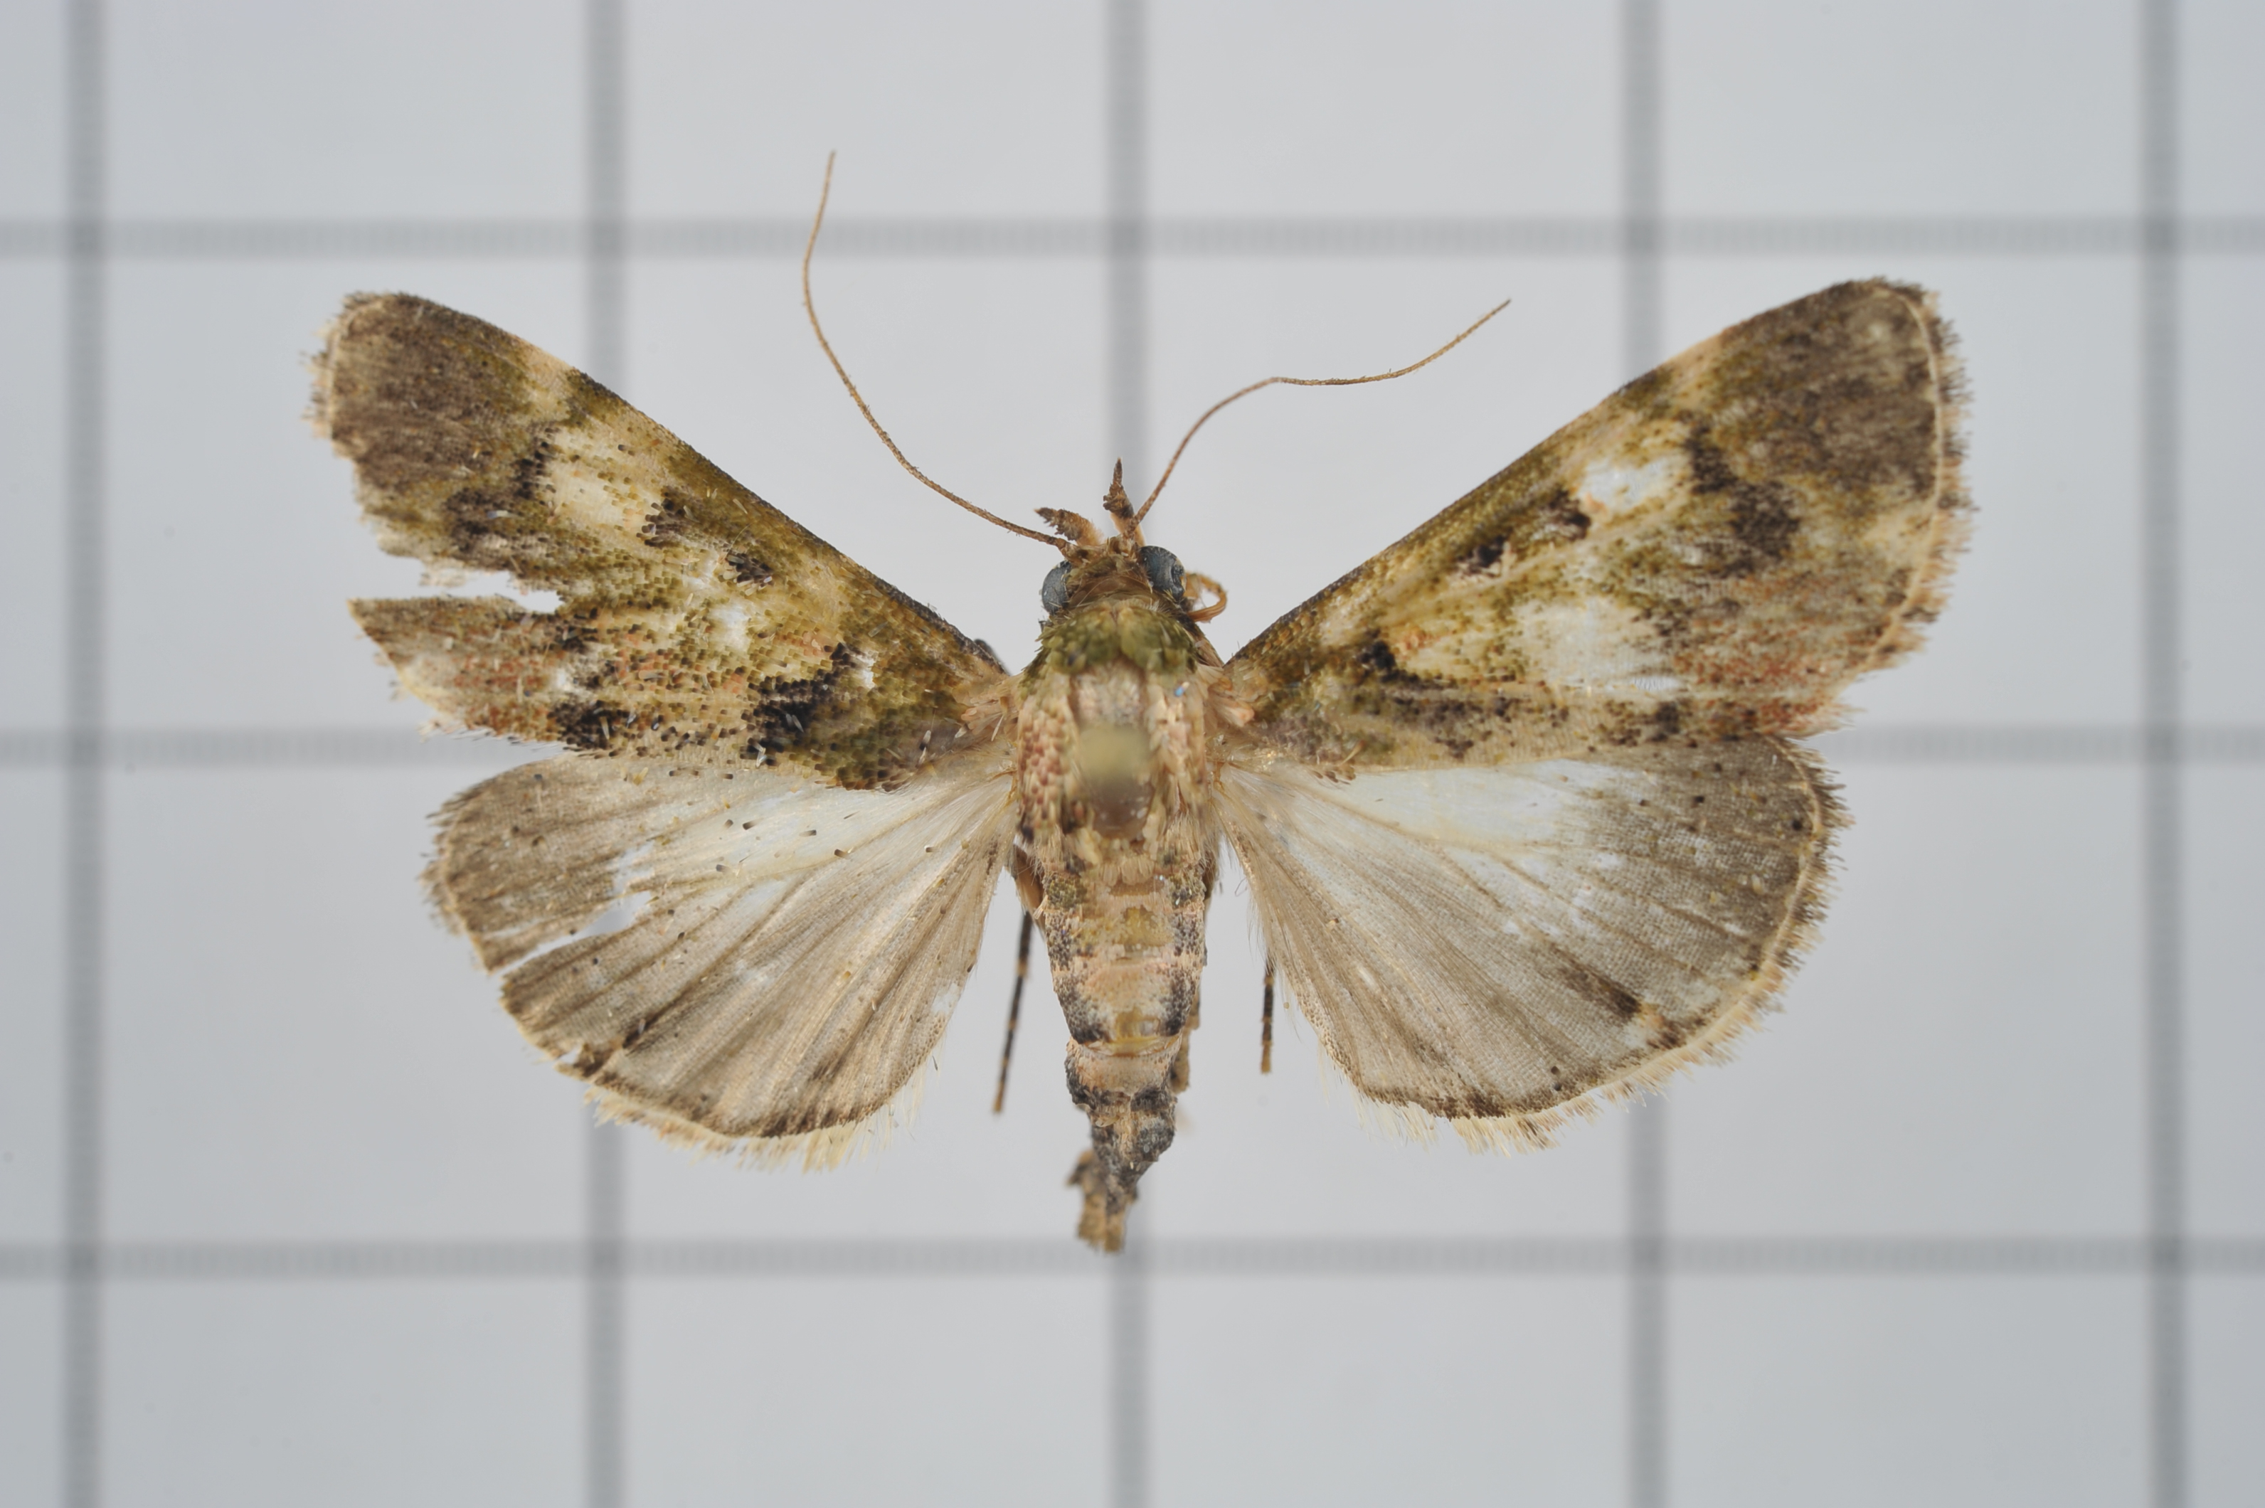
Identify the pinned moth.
Termioptycha longispina
